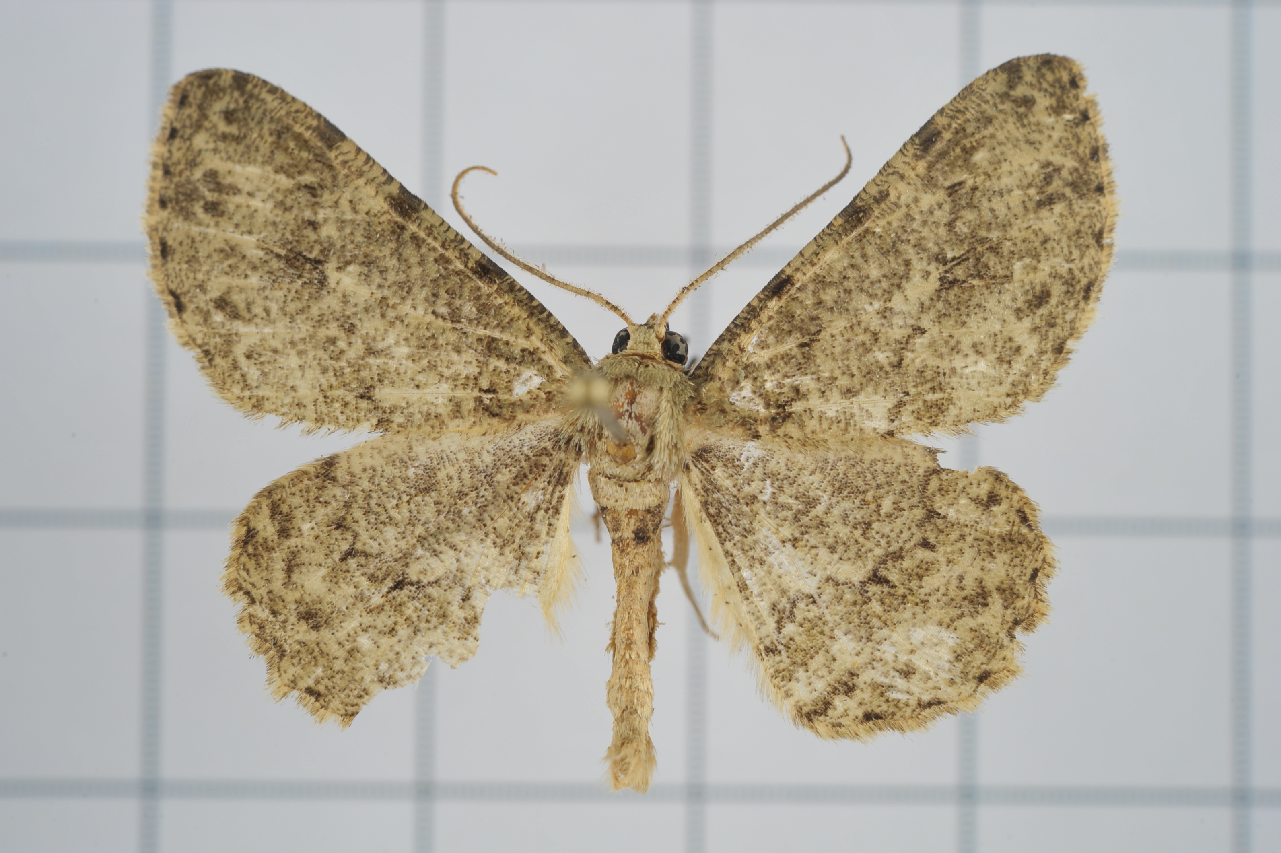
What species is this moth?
Ectropis bhurmitra
